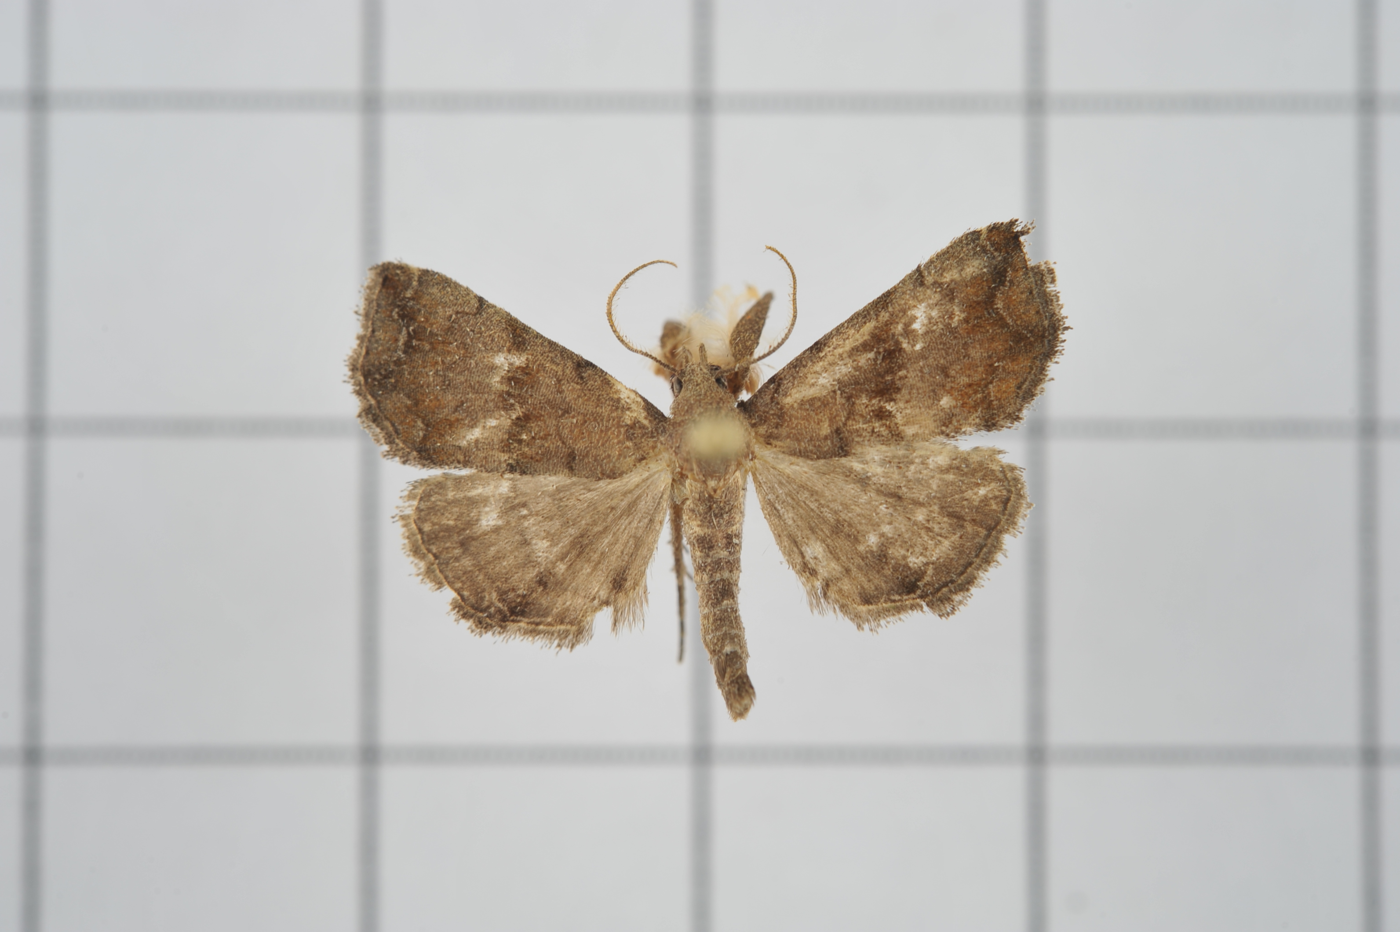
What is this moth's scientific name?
Hipoepa fractalis
